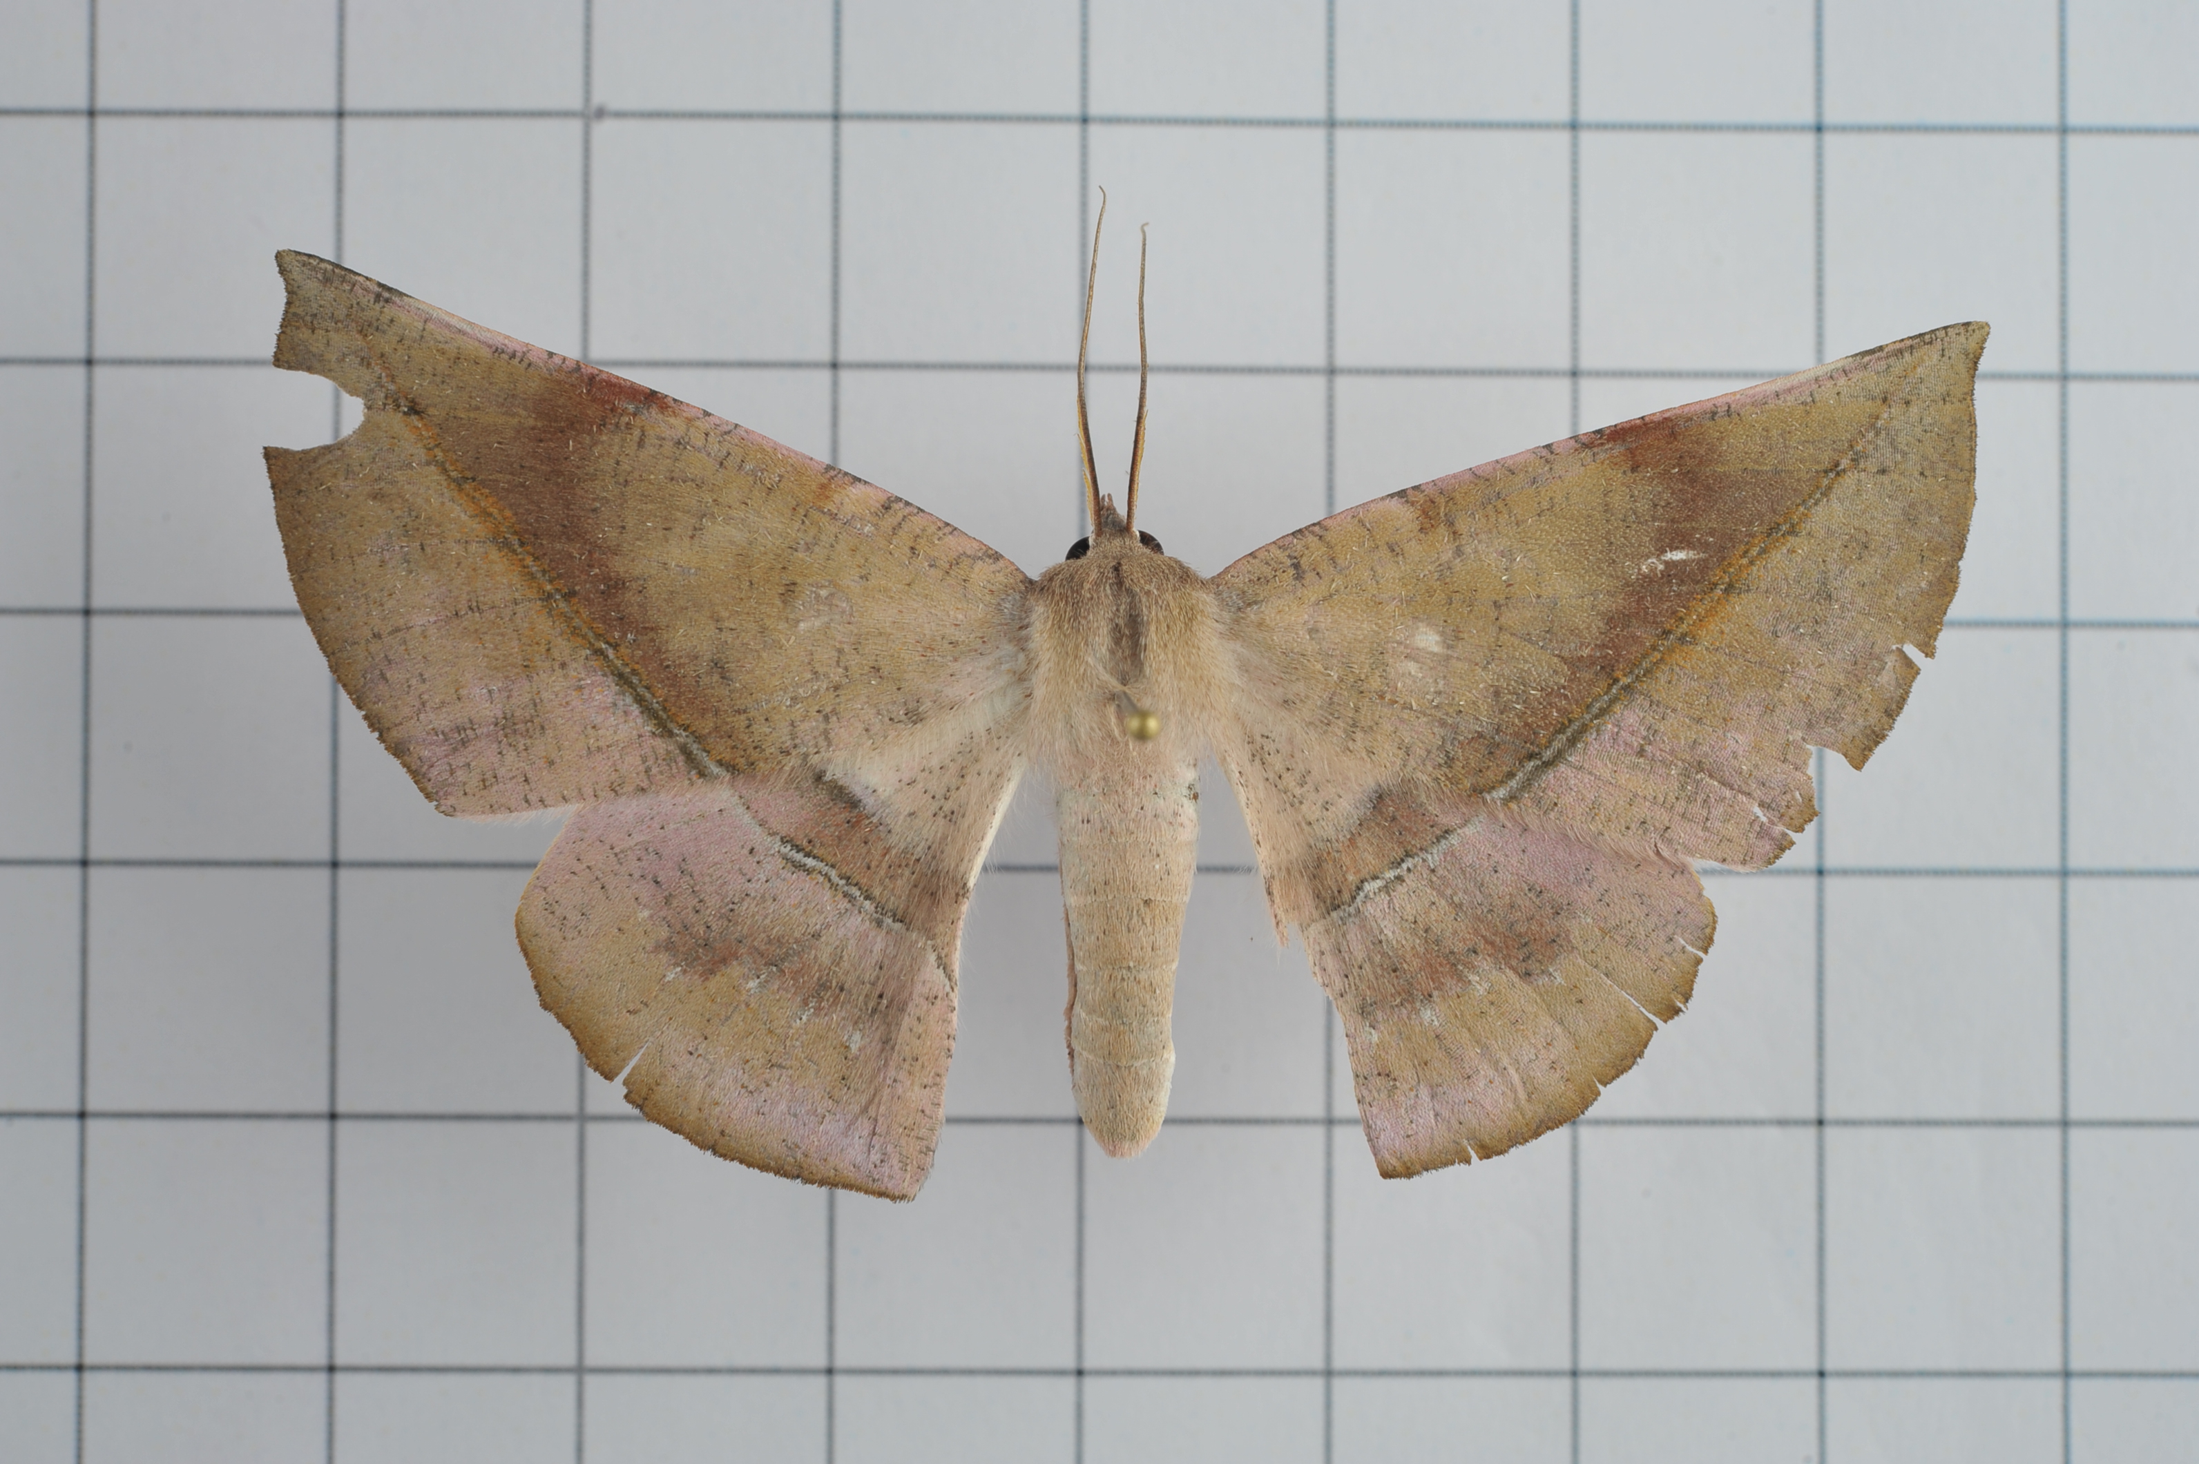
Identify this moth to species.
Sarcinodes yayeyamana
